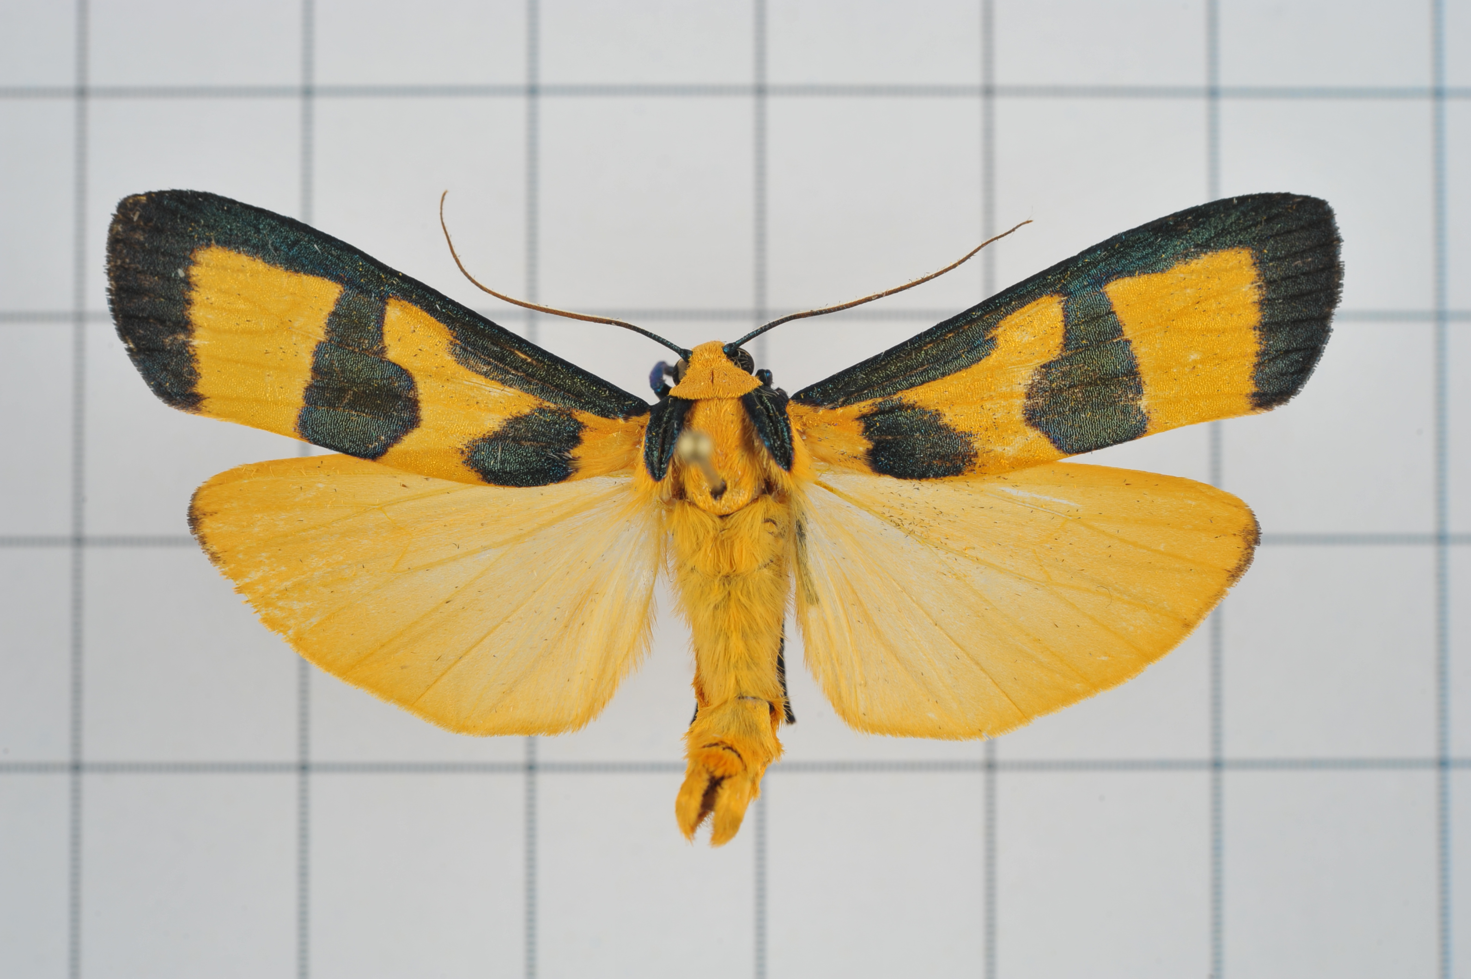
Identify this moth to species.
Chrysaeglia magnifica
